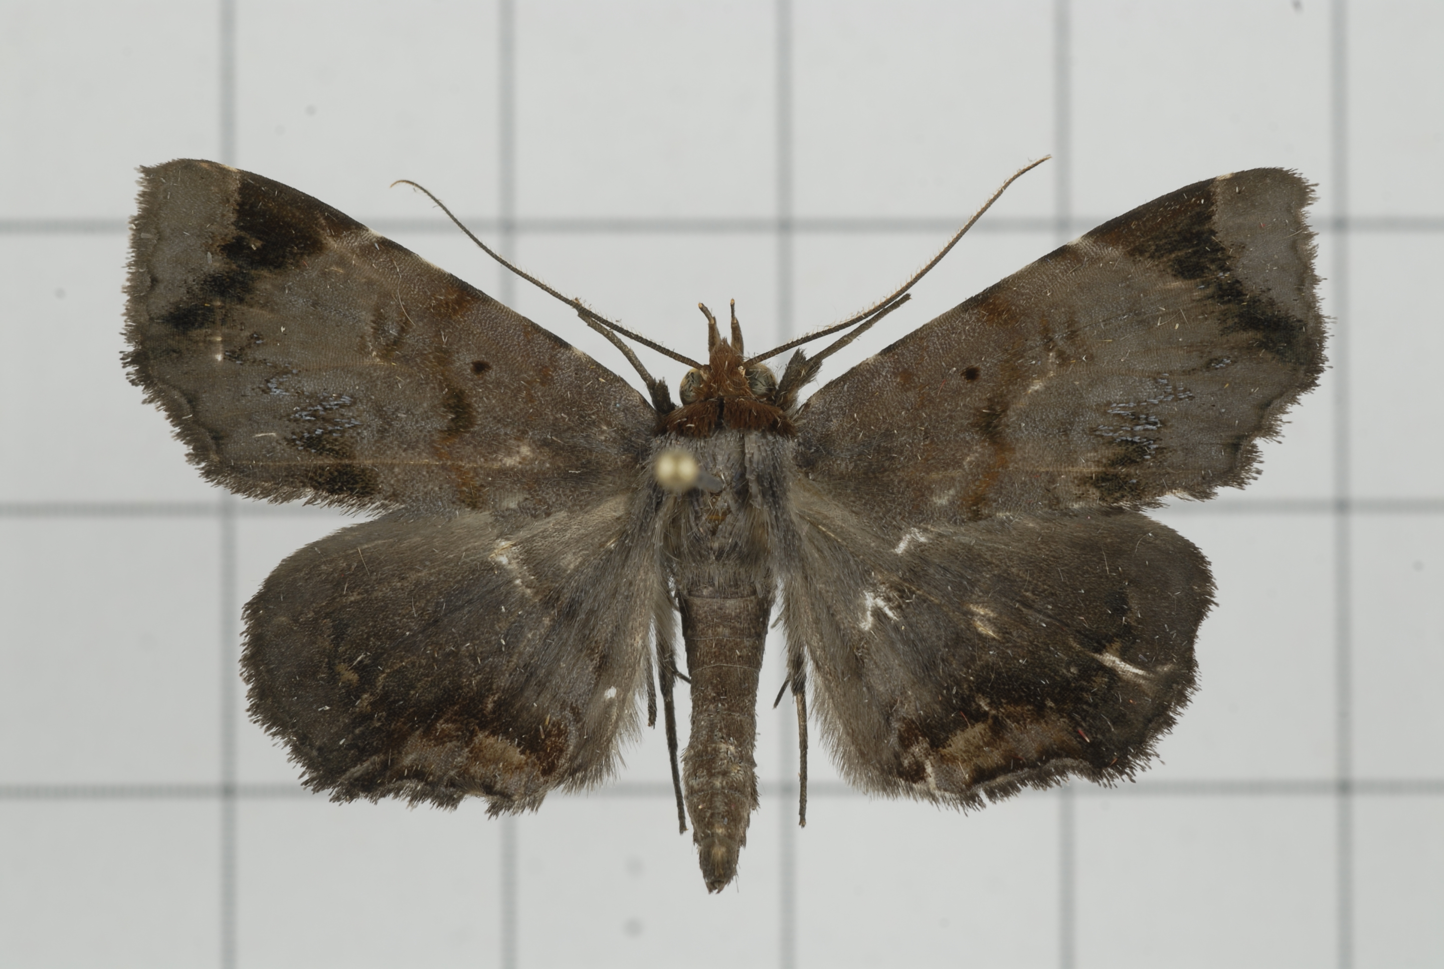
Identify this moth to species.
Mecodina albodentata
